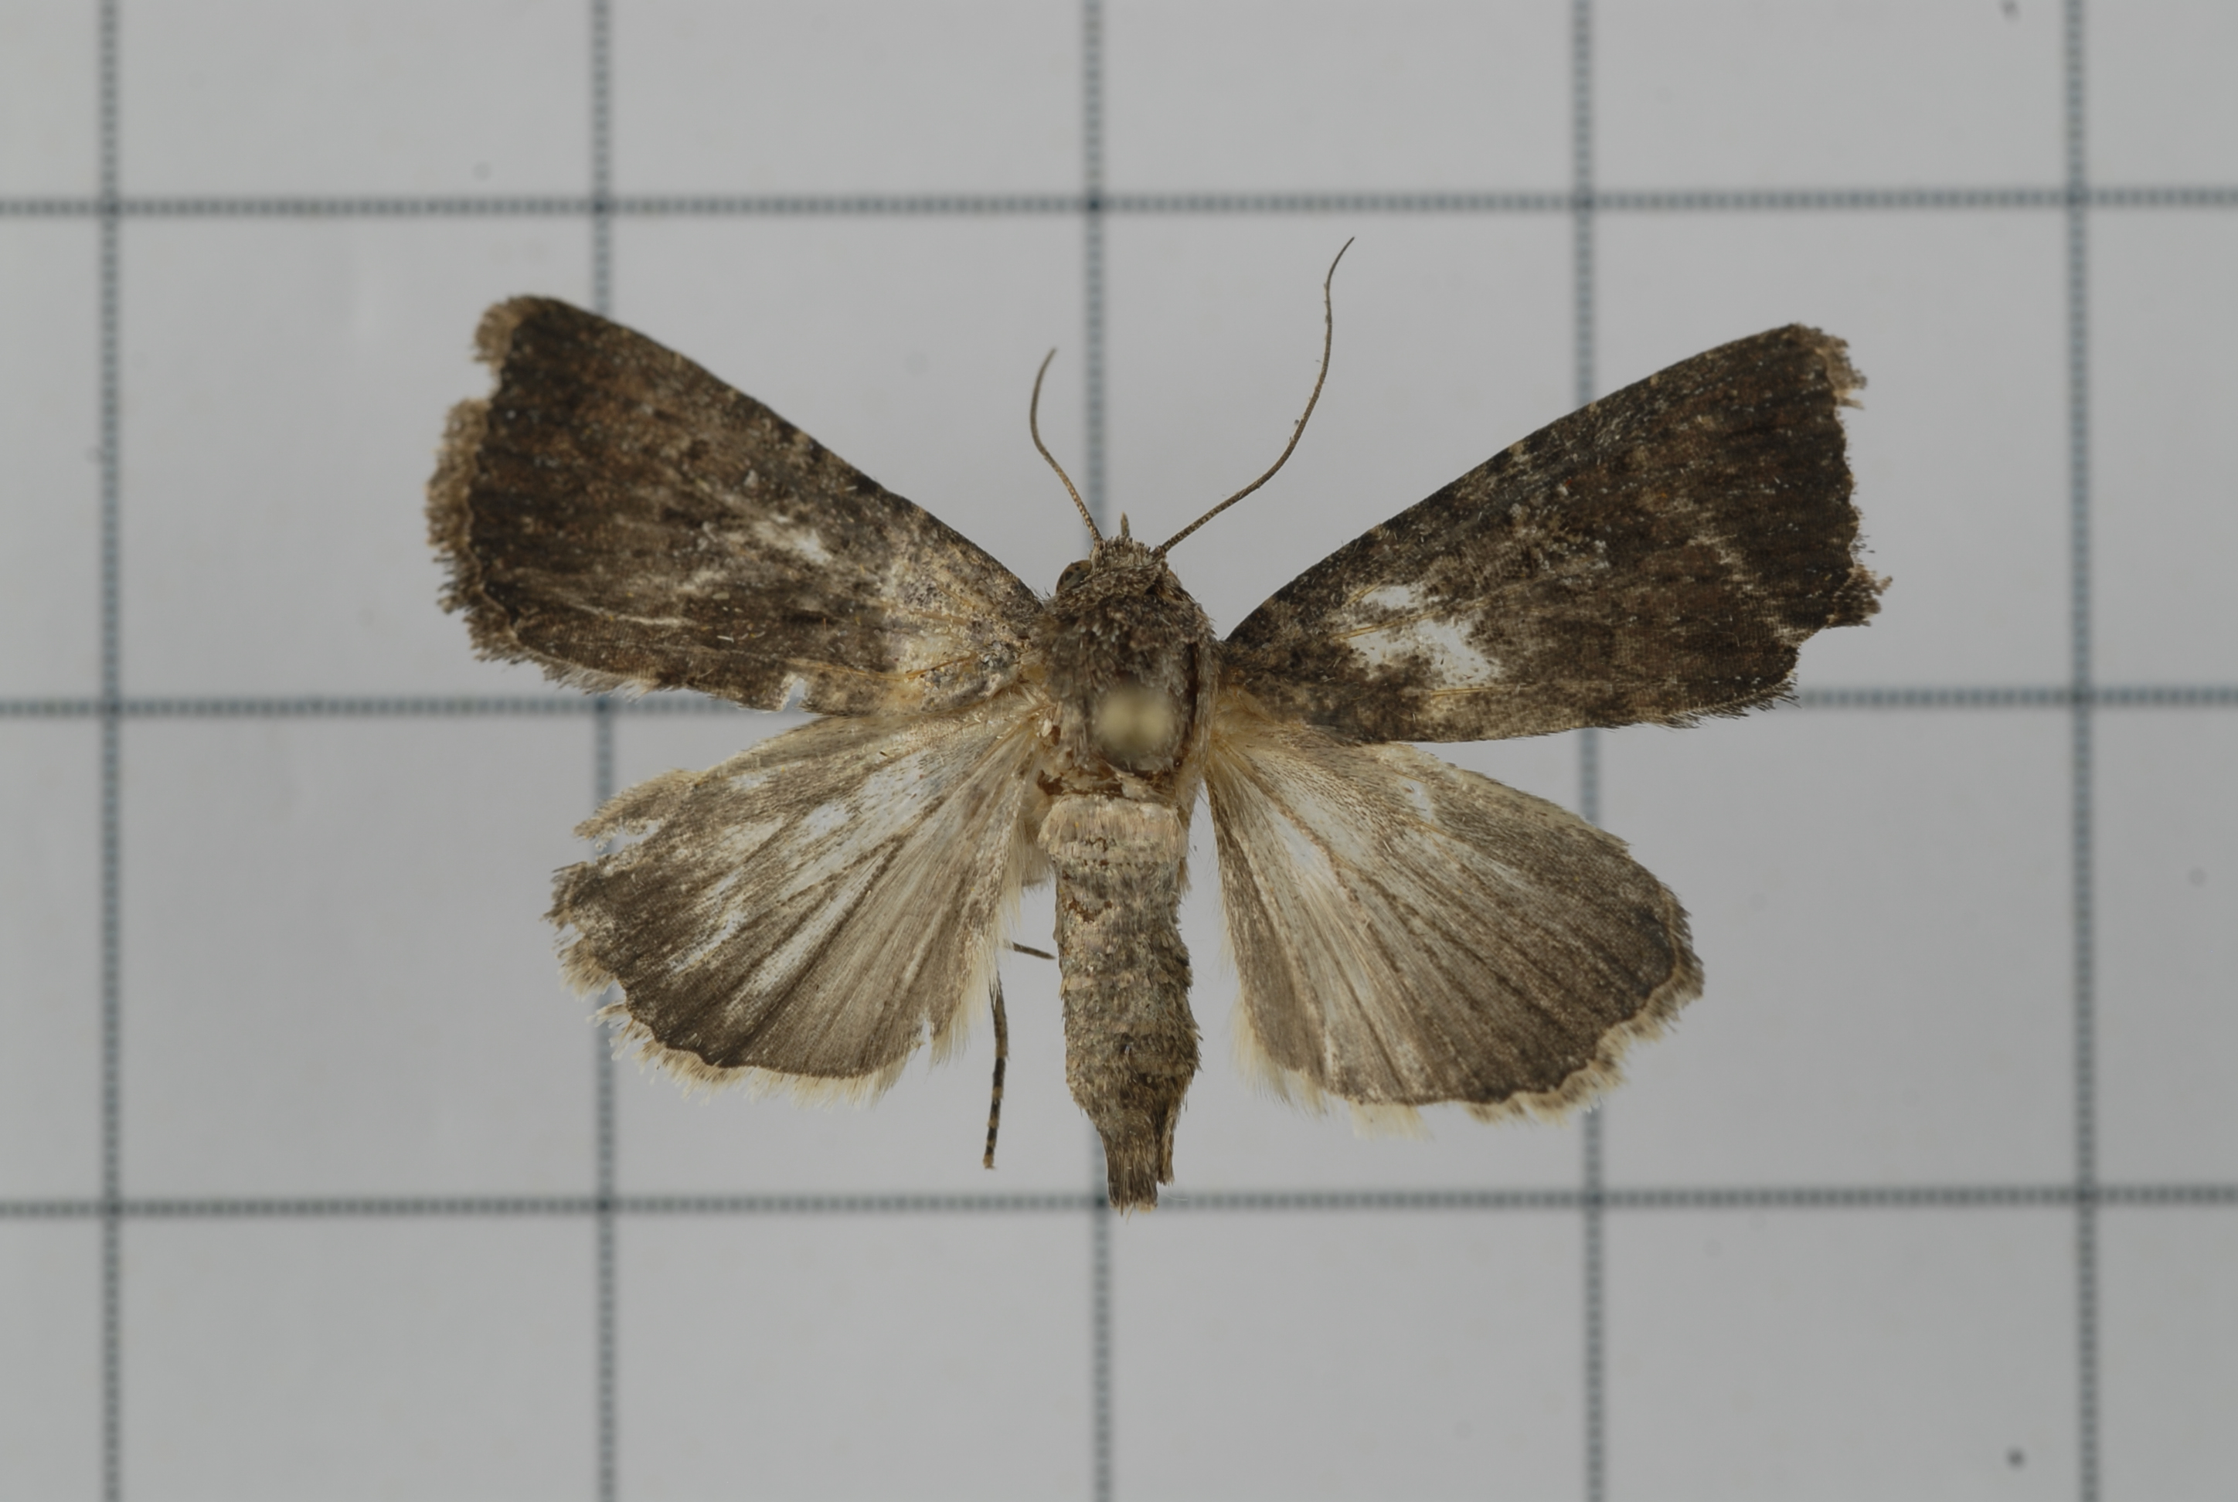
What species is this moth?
Condica illecta
